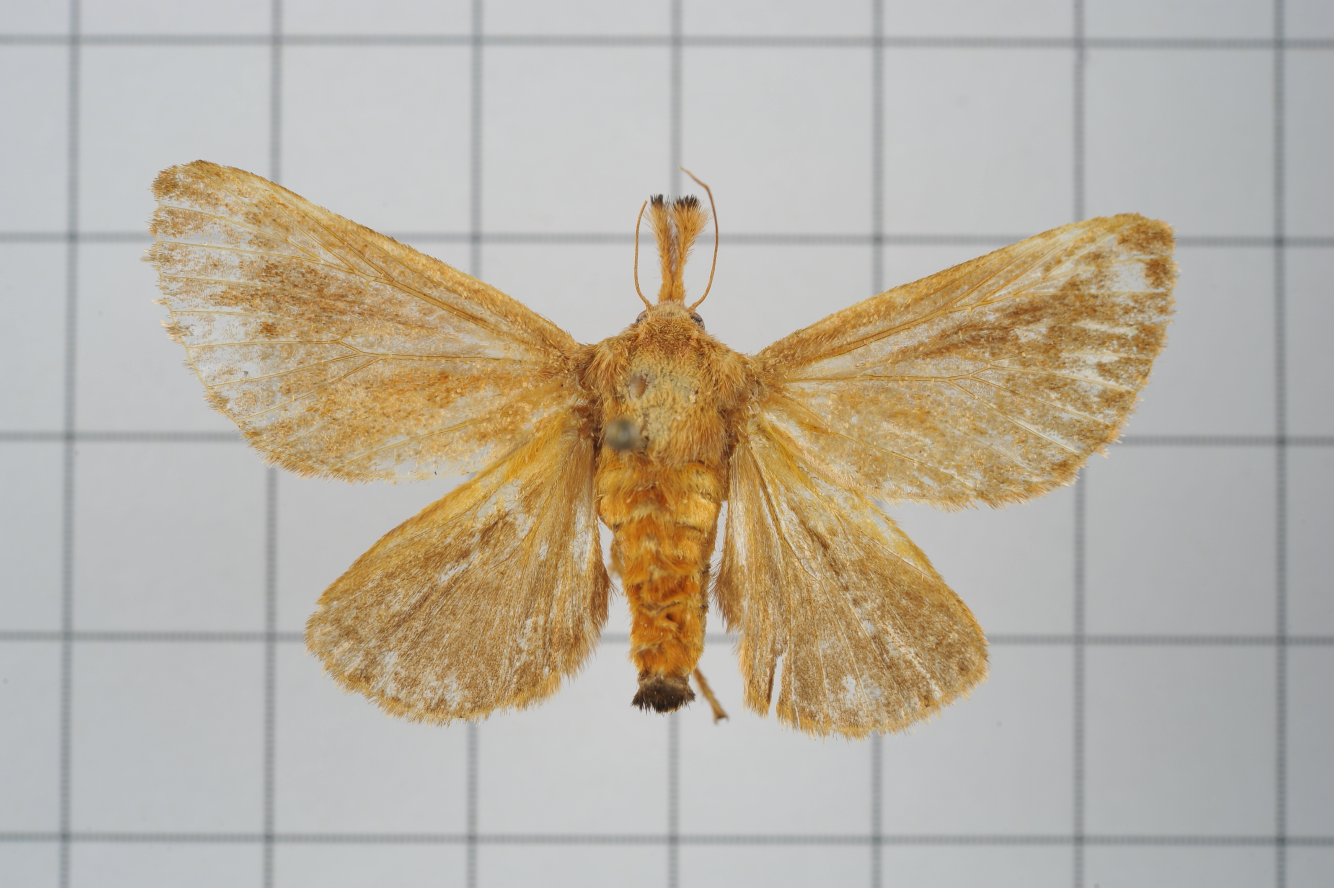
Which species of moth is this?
Scopelodes contractus
